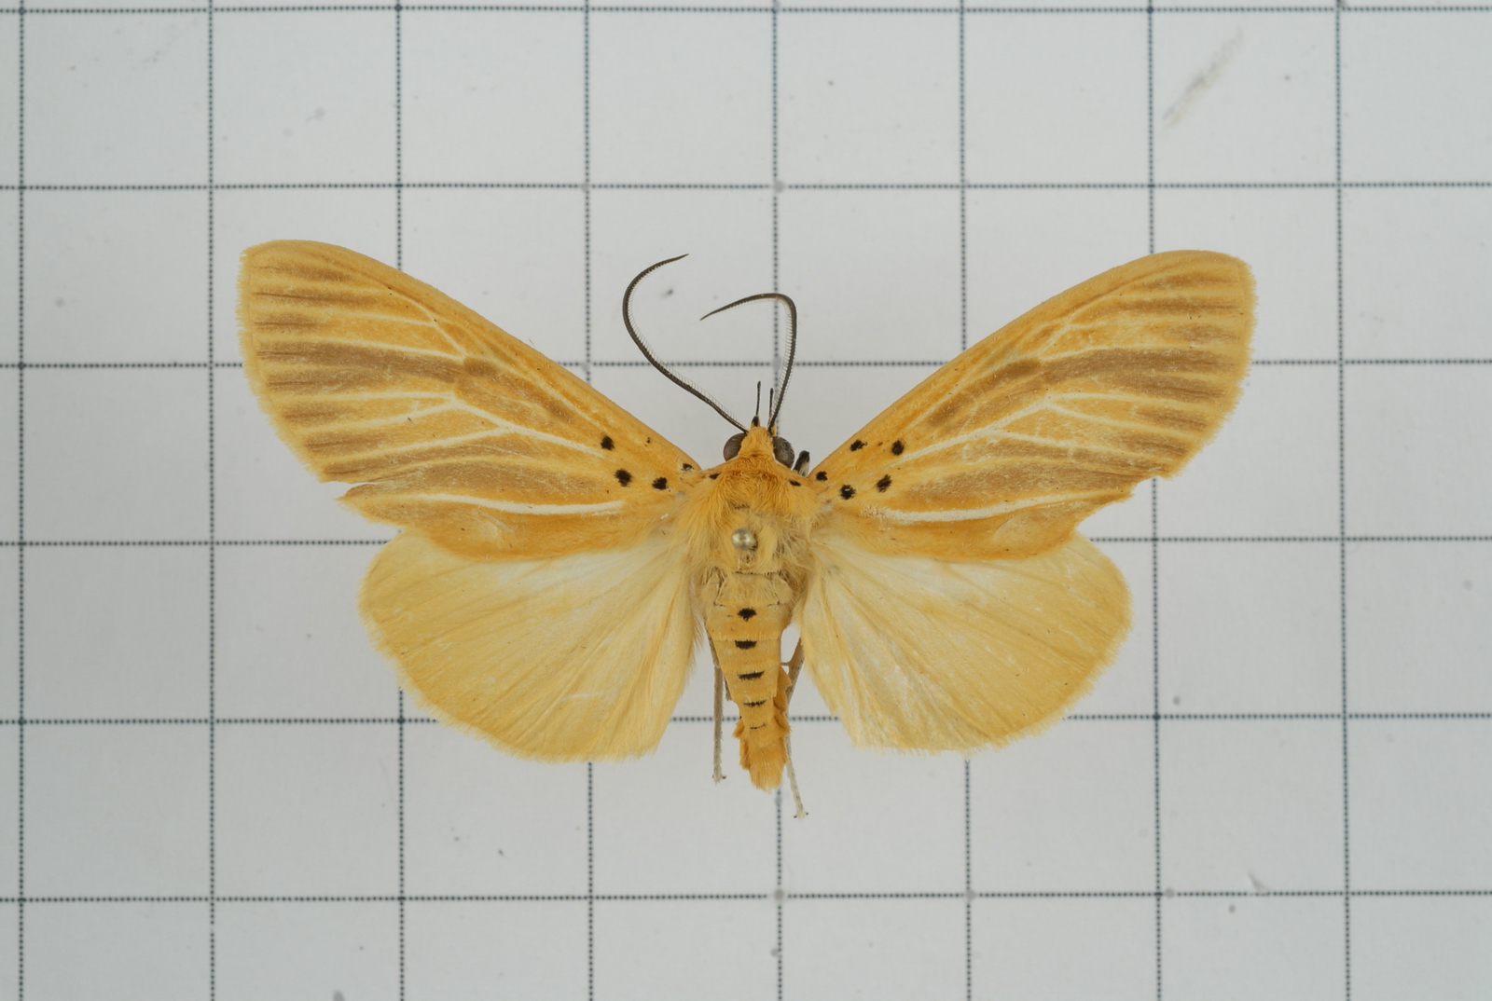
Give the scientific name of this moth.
Asota egens confinis
